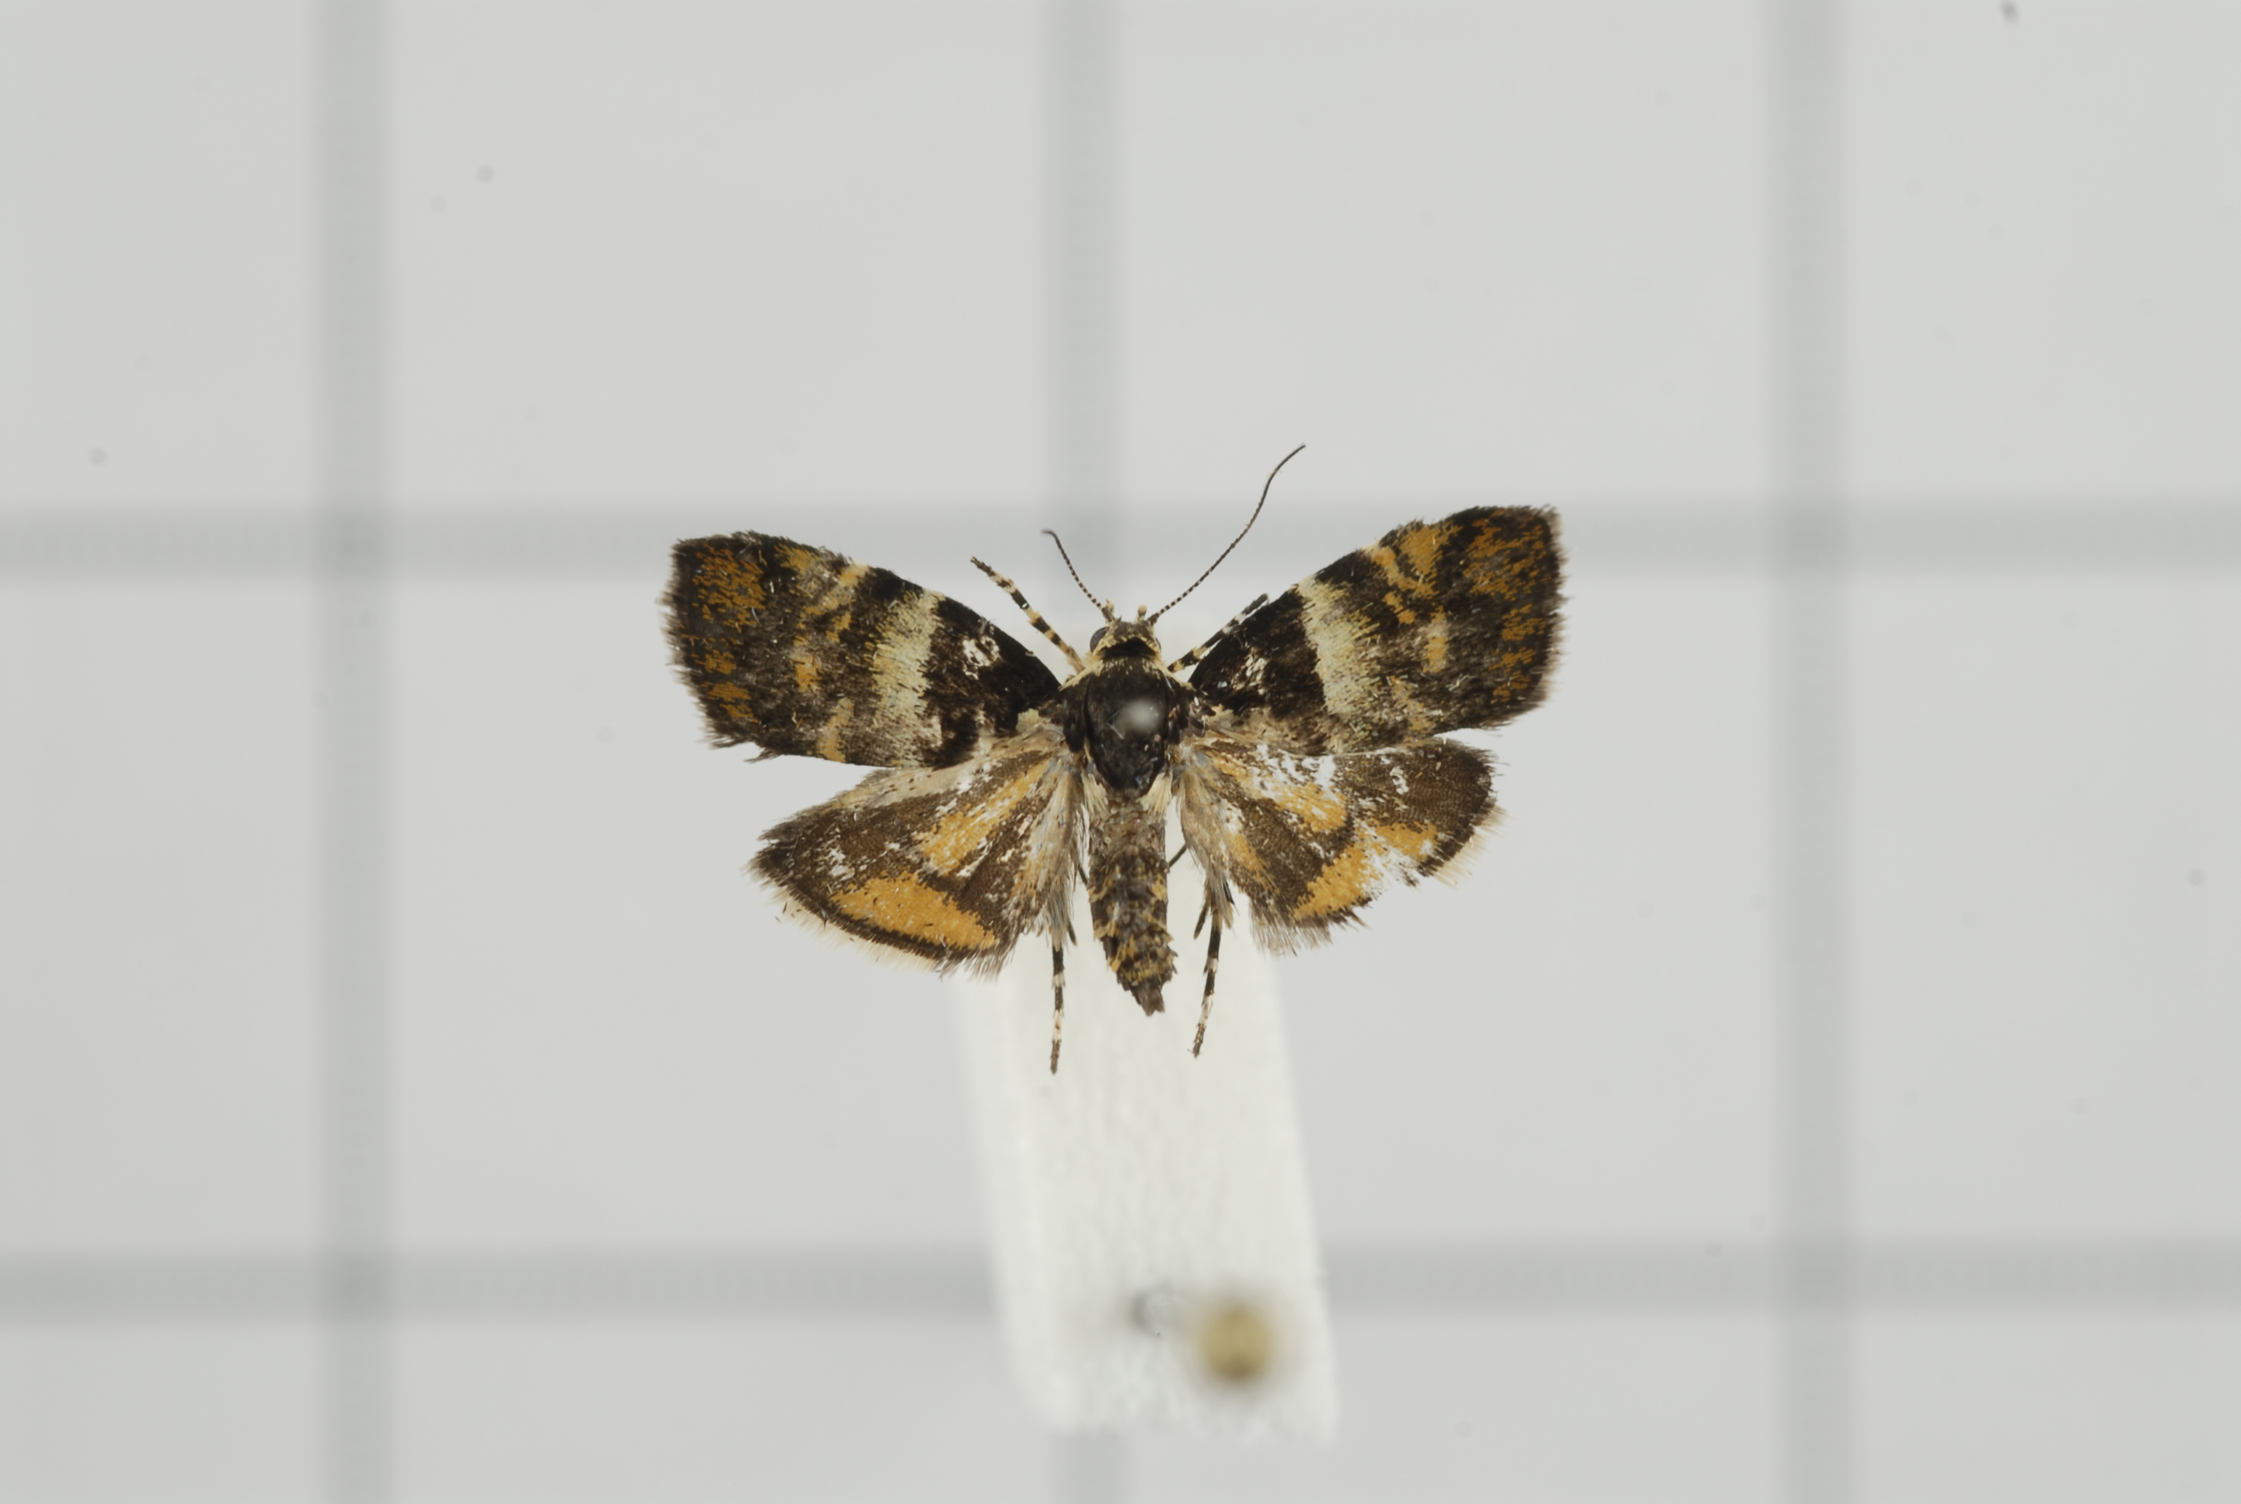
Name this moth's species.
Choreutis xanthogramma
